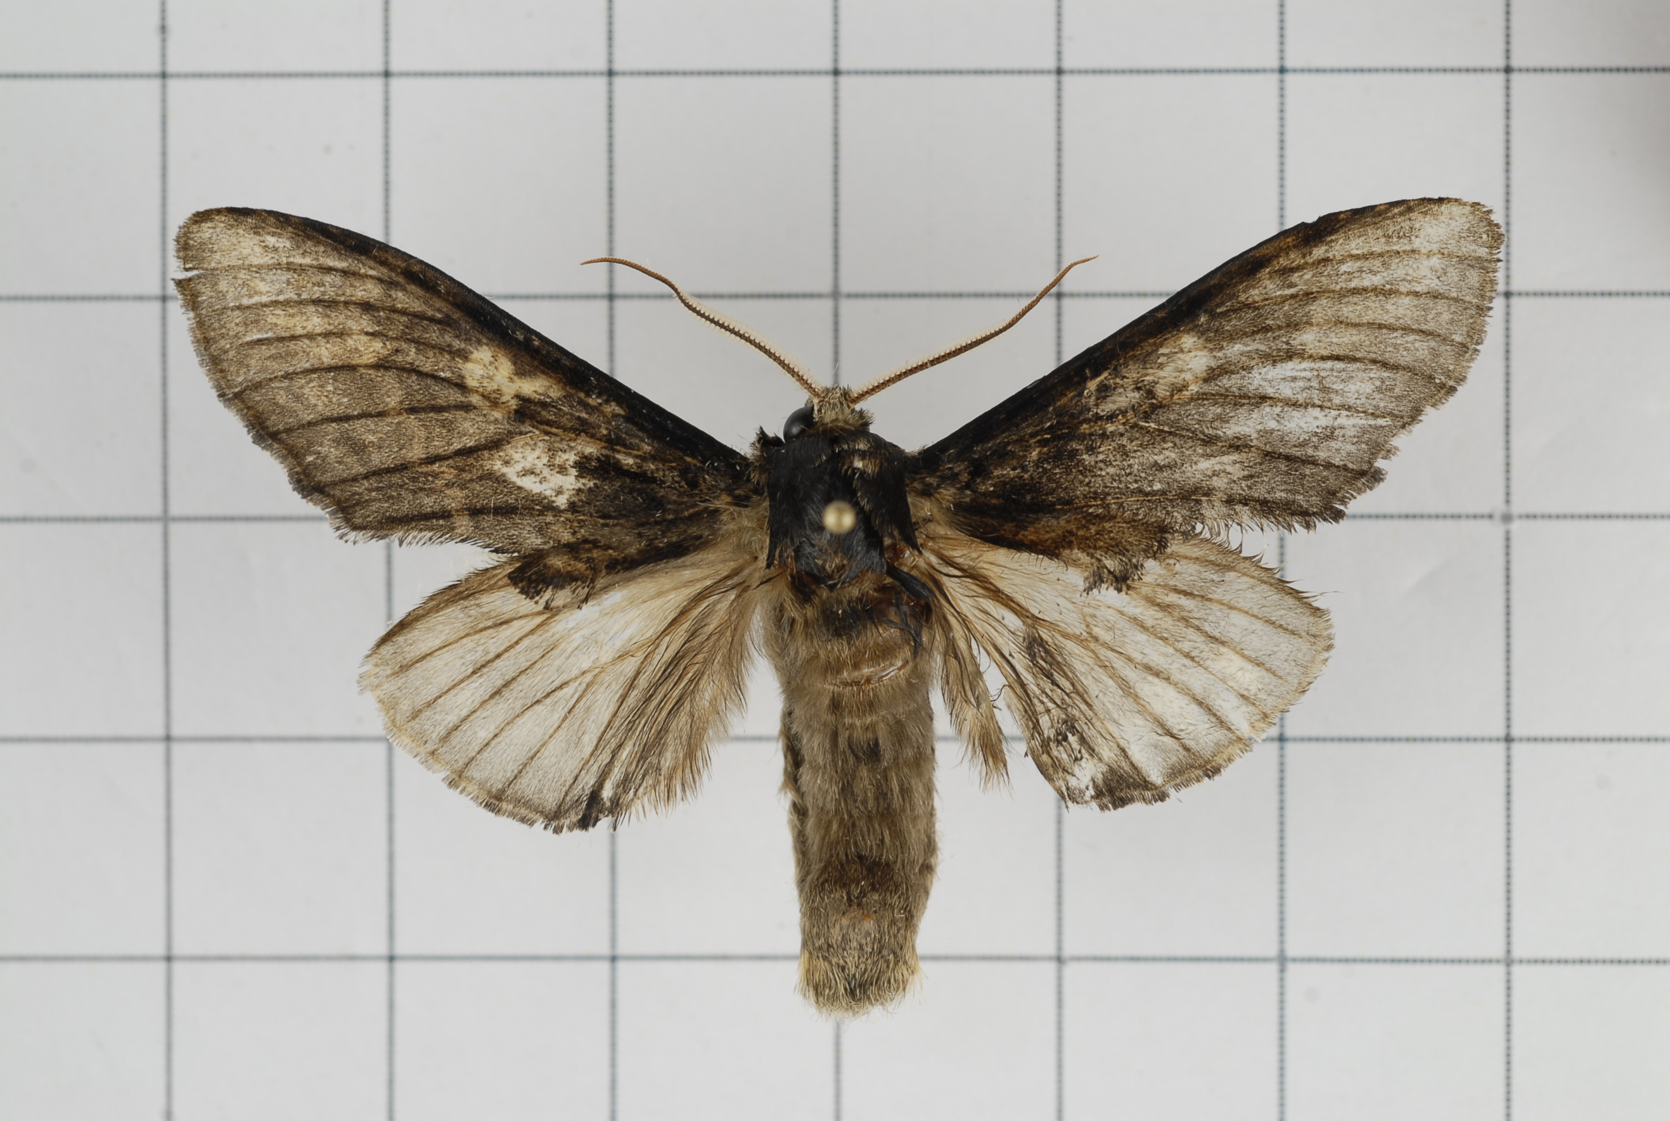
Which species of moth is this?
Rachiades lichenicolor albimaculata
